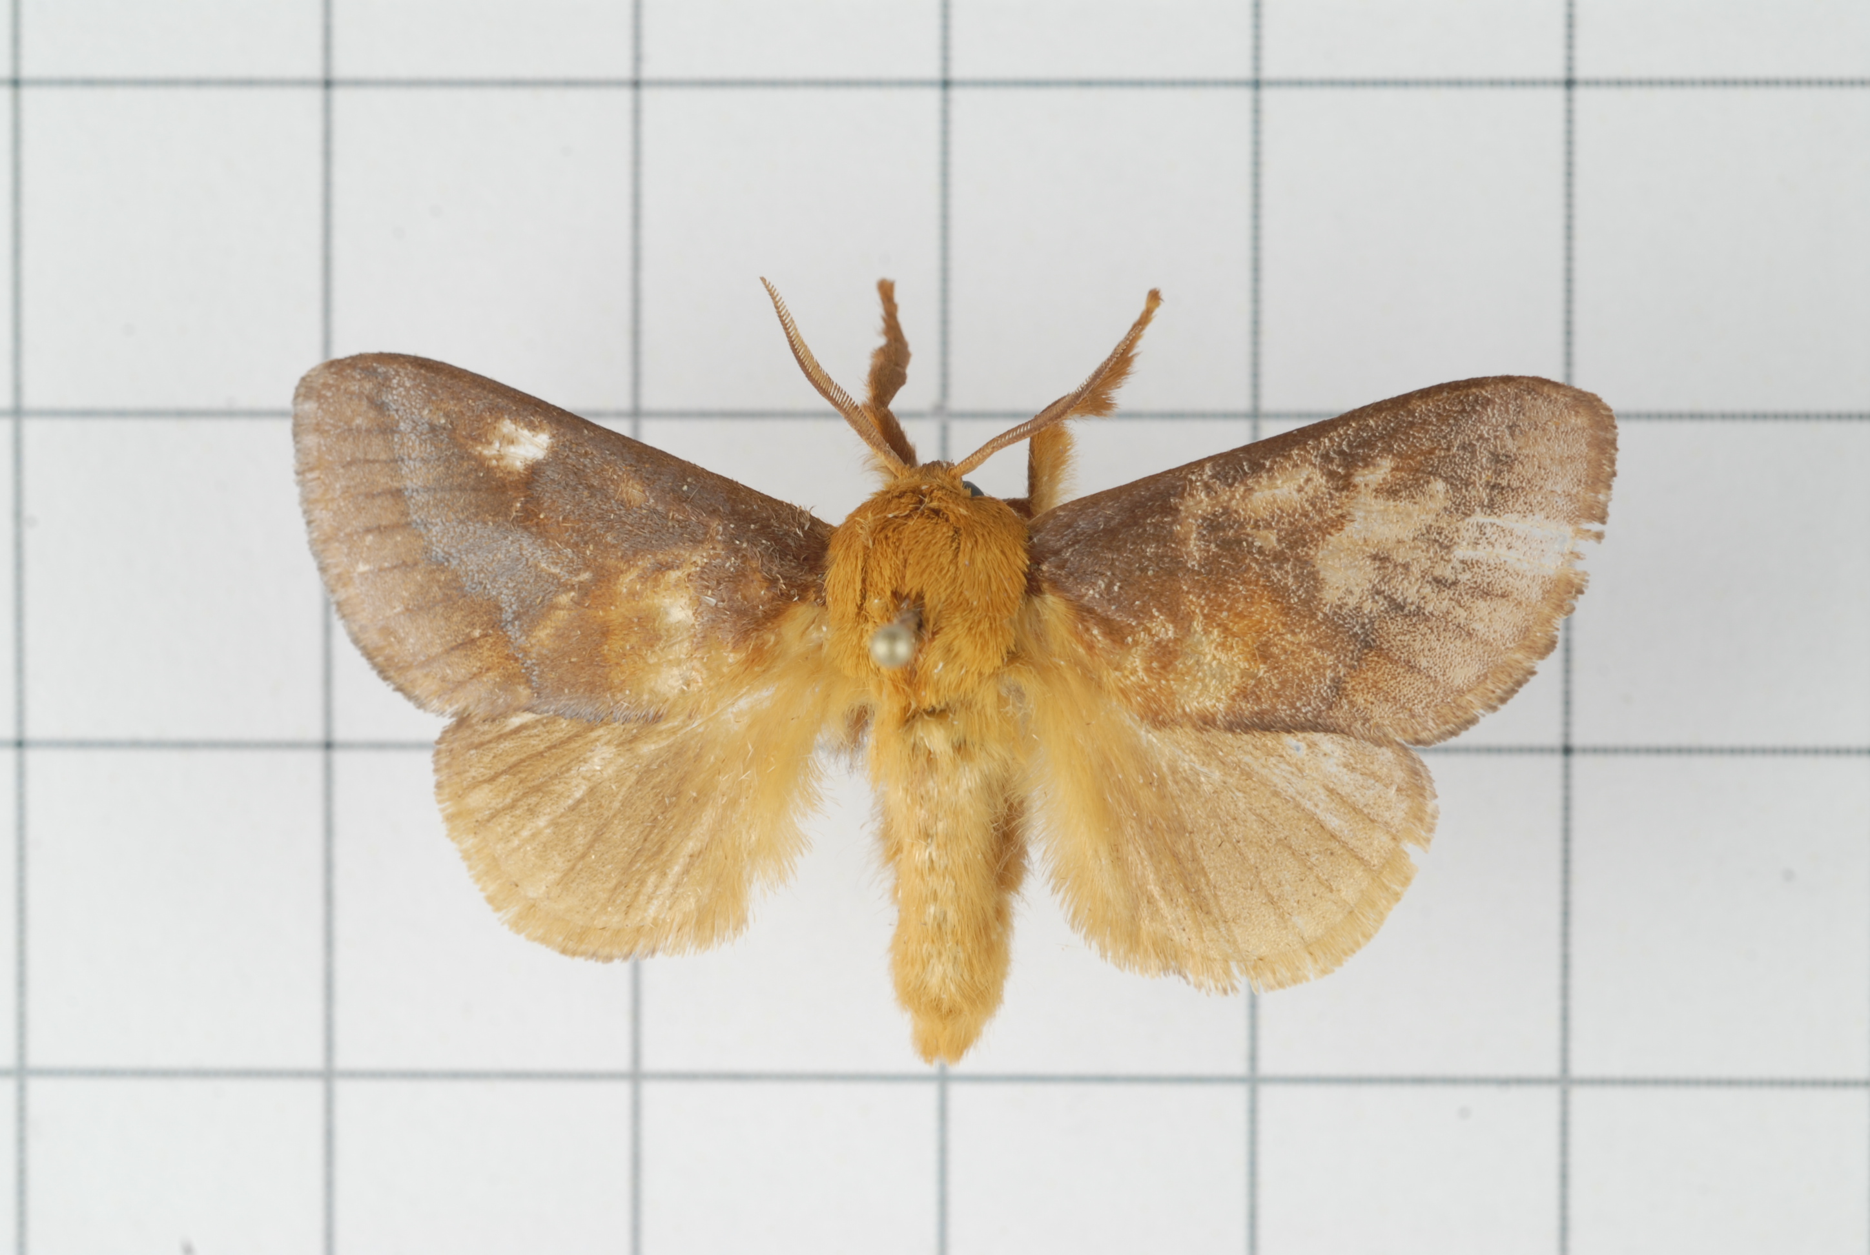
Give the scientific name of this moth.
Narosoideus flavidorsalis
